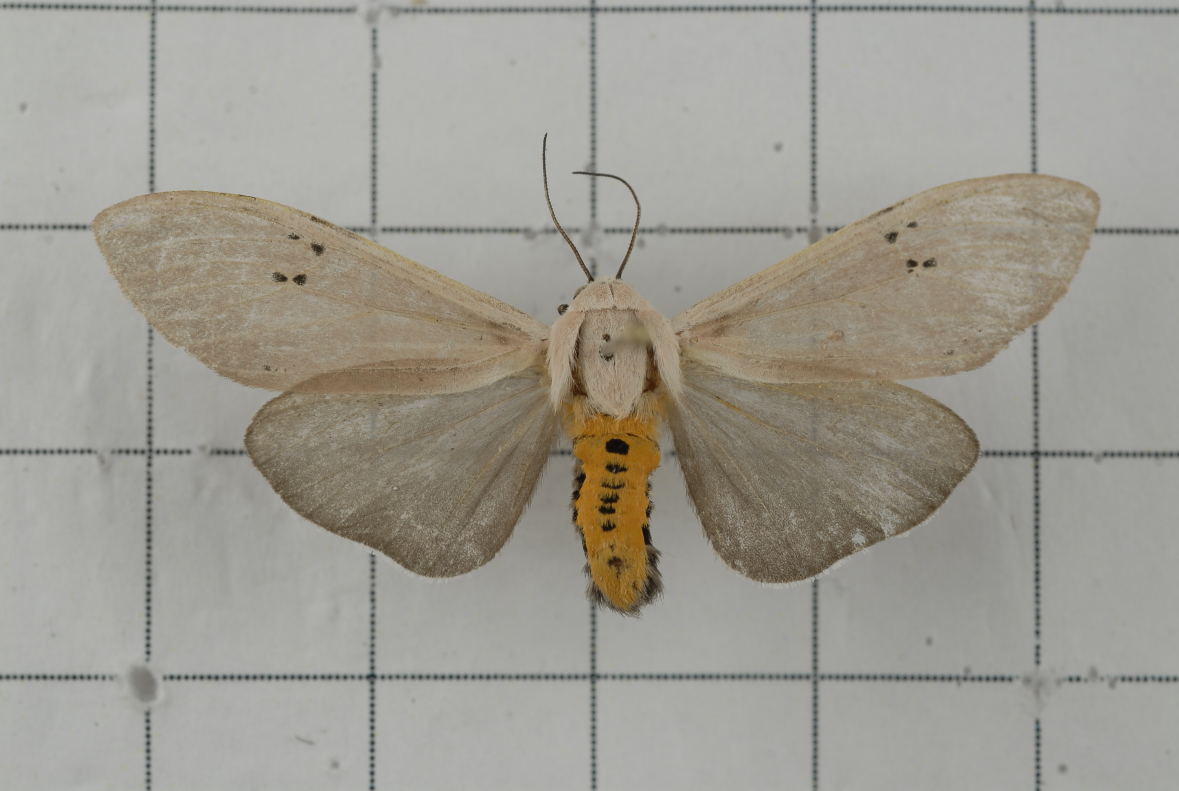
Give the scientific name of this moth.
Creatonotos transiens koni
